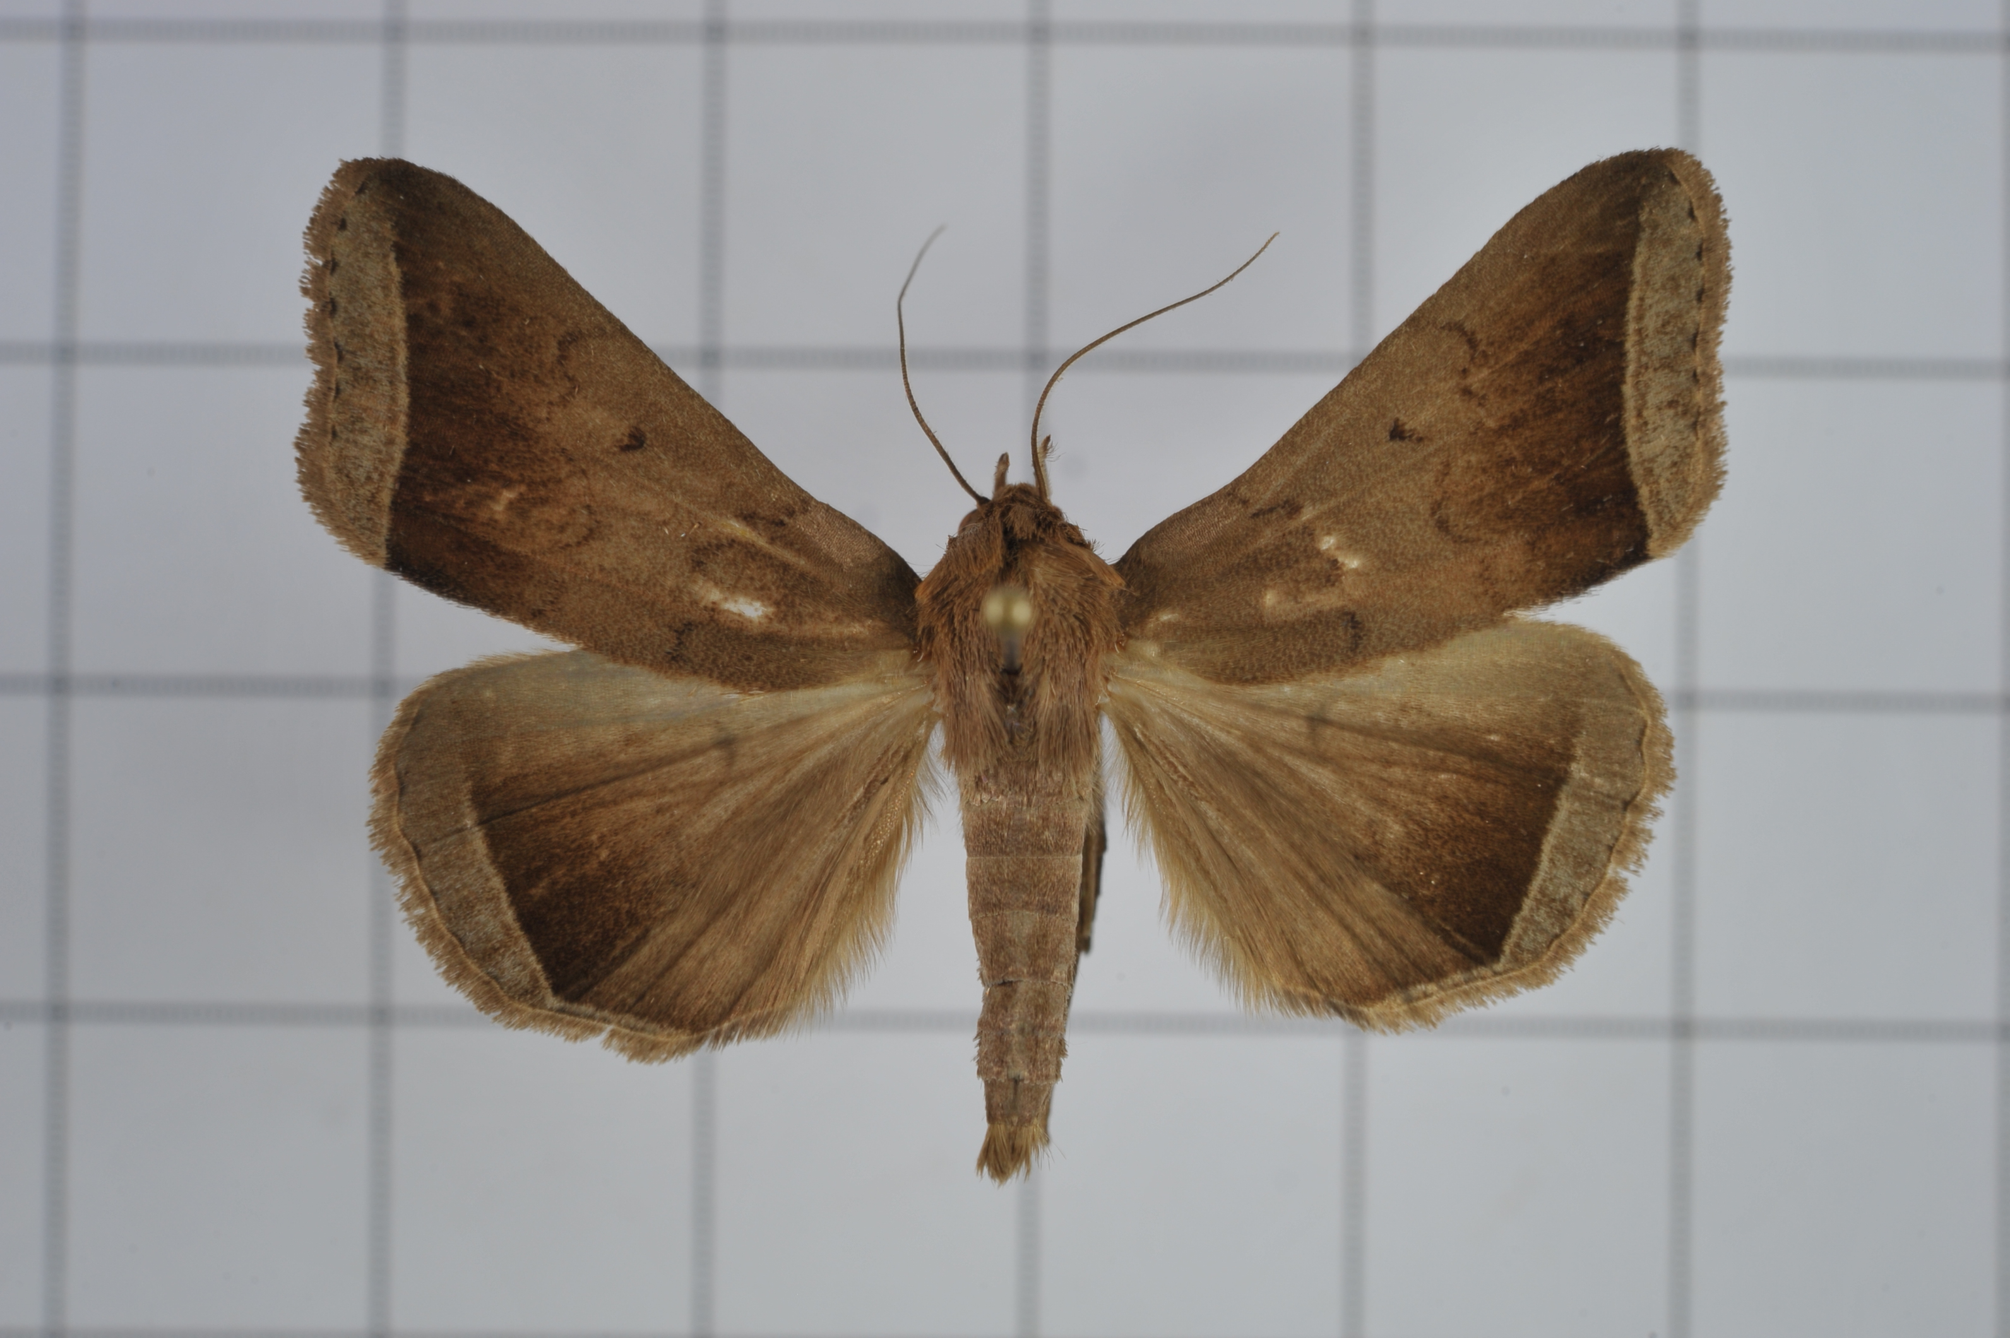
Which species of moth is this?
Simplicia bimarginata
